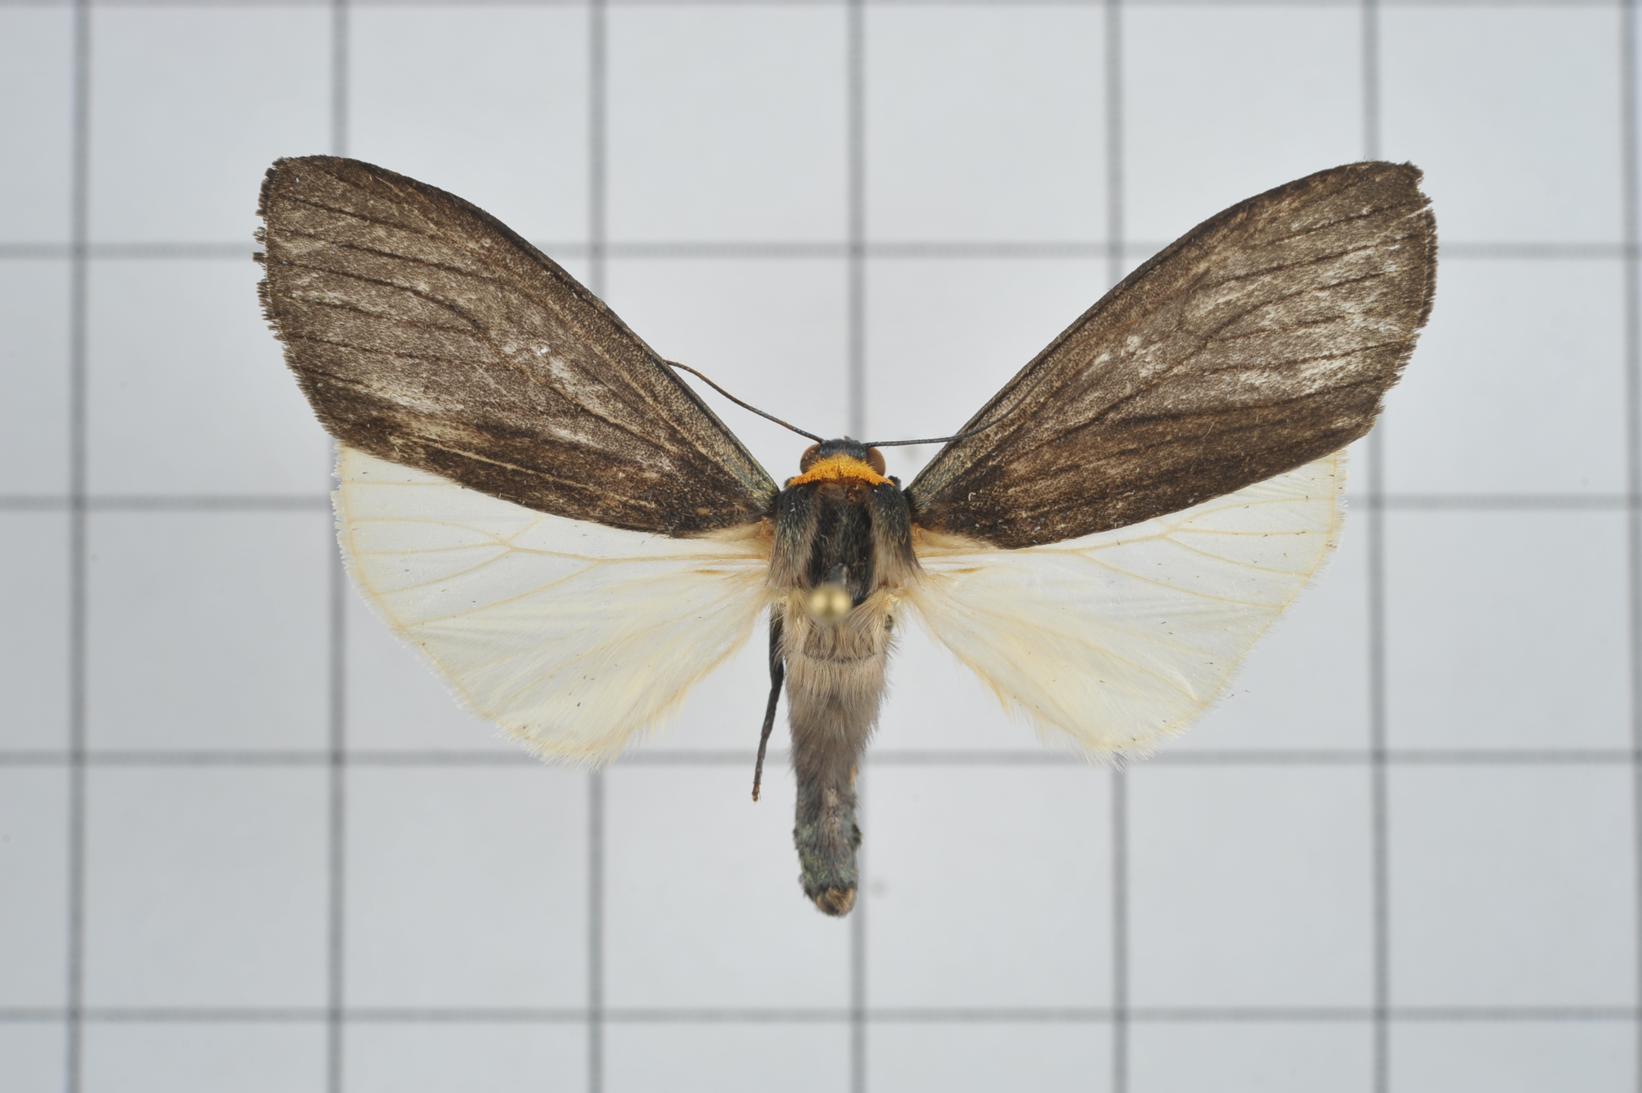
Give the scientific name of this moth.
Paraona staudingeri formosana
